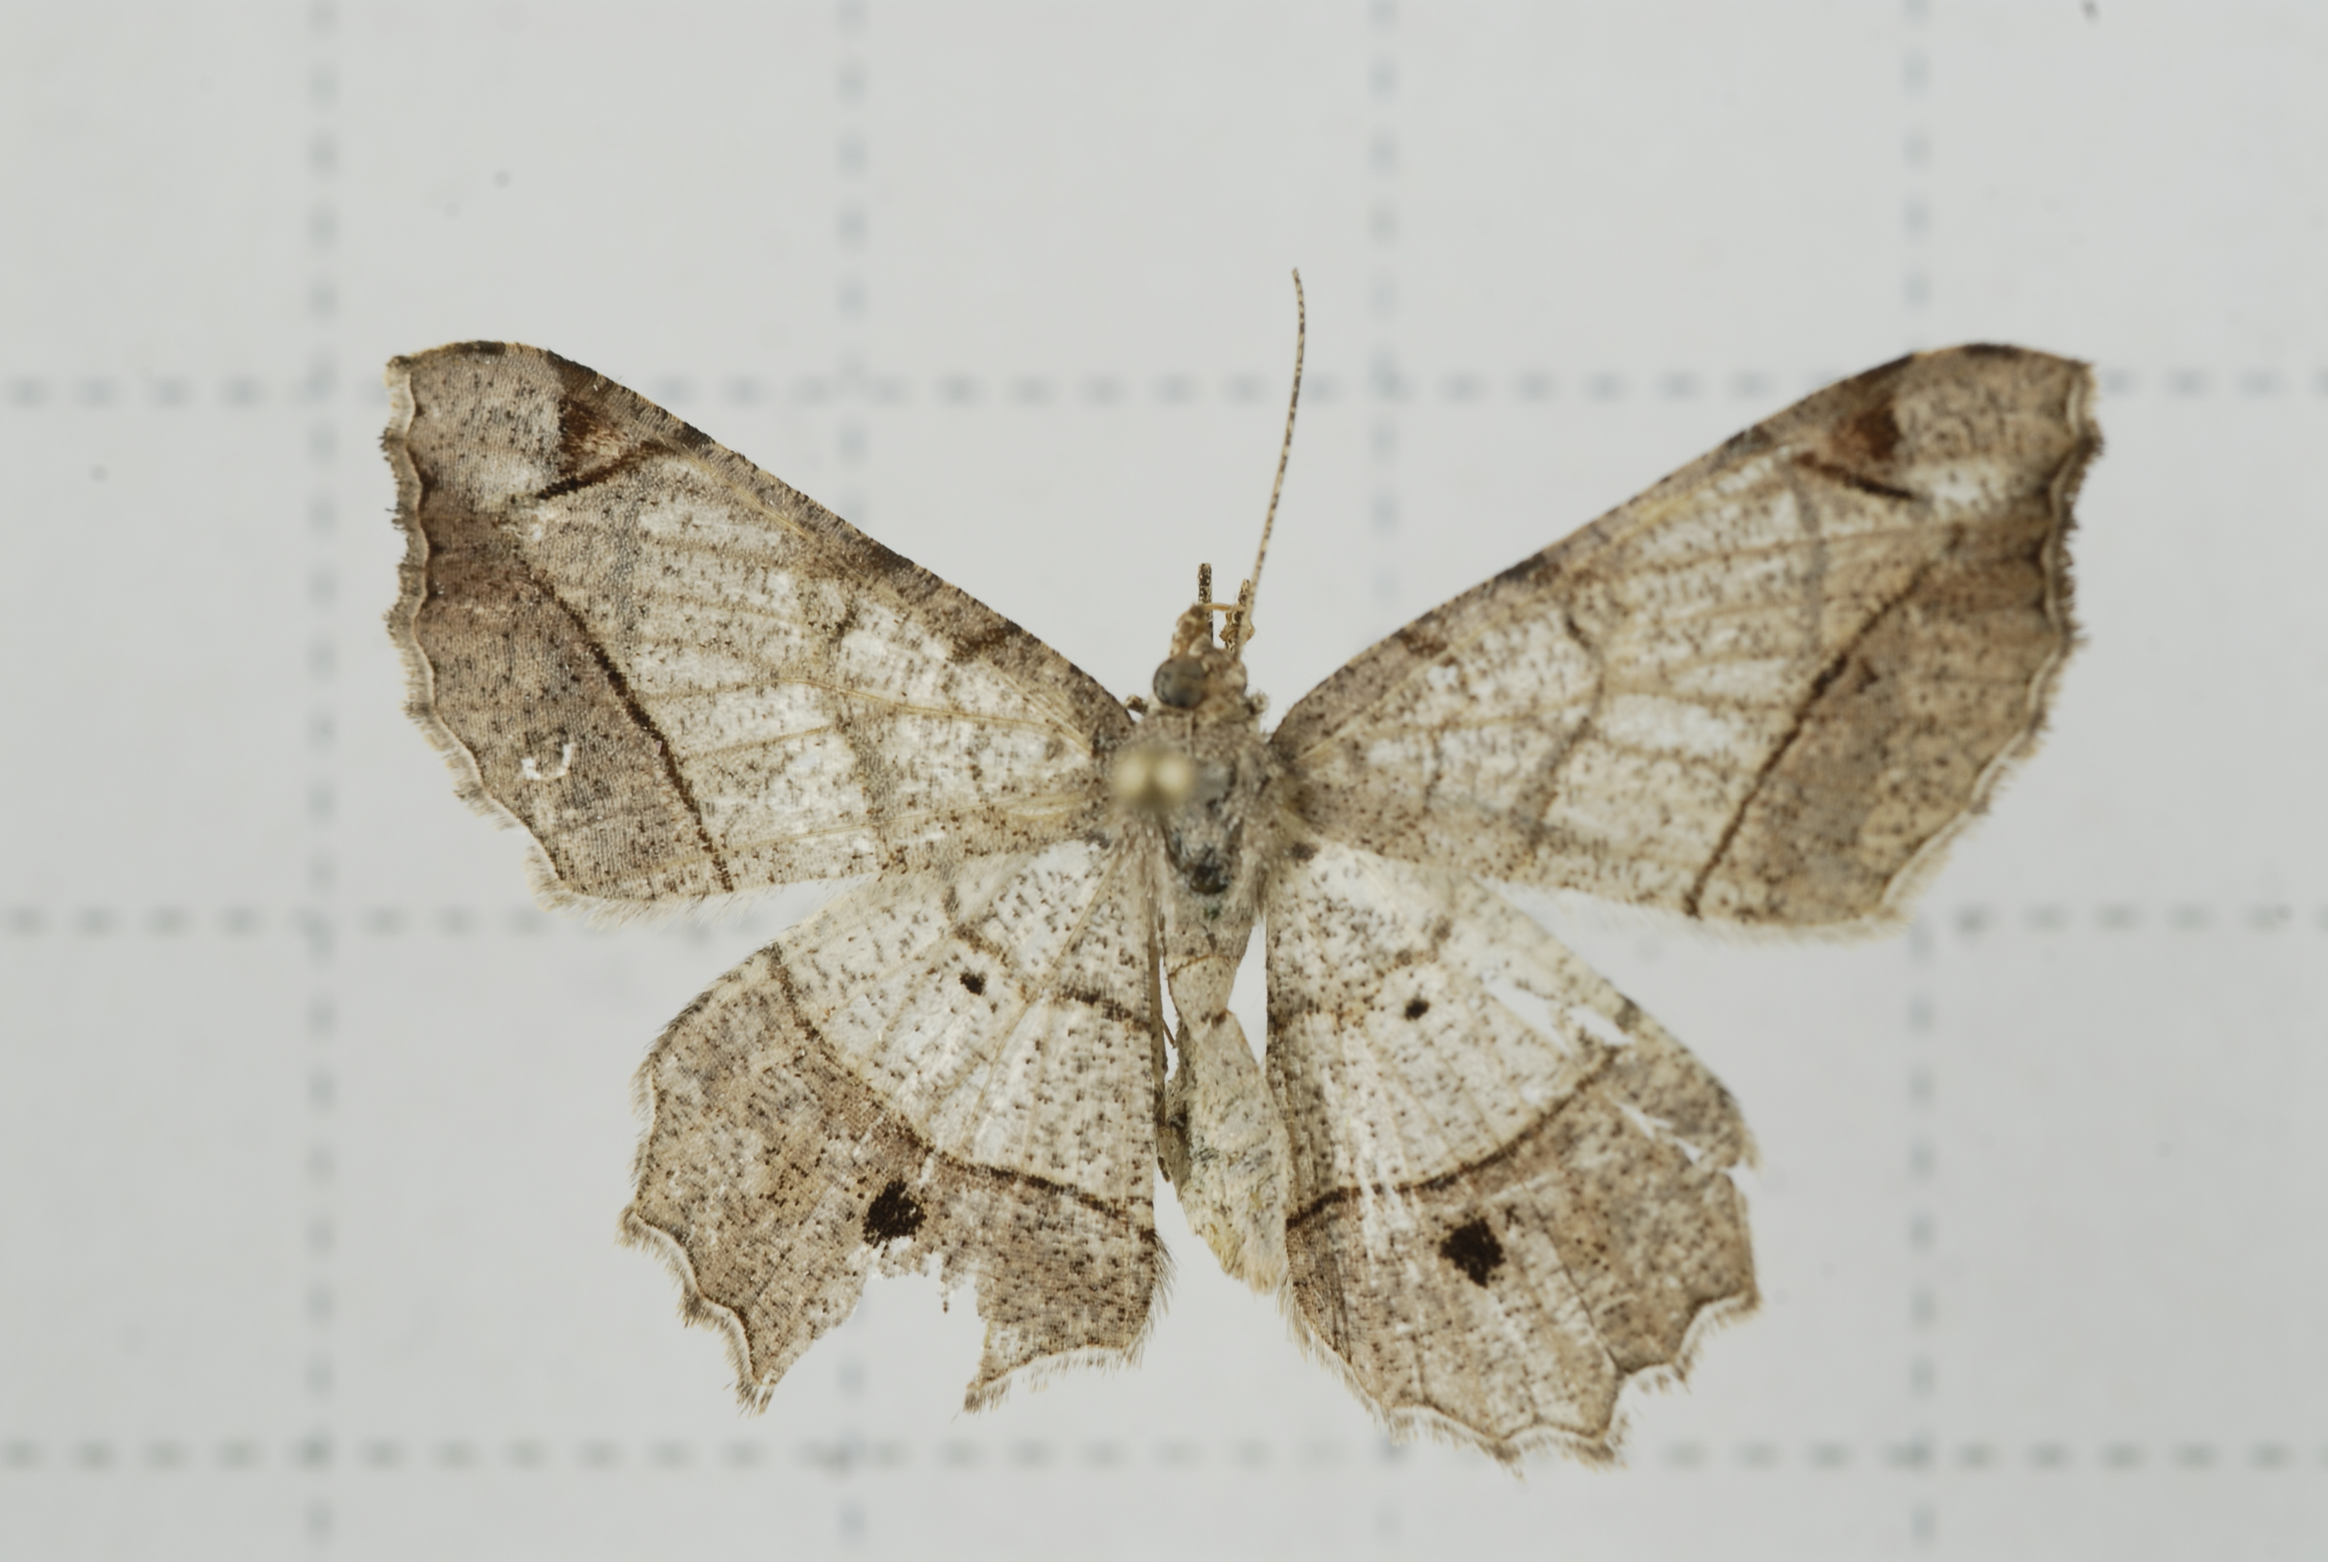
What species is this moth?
Chiasmia monticolaria notia
